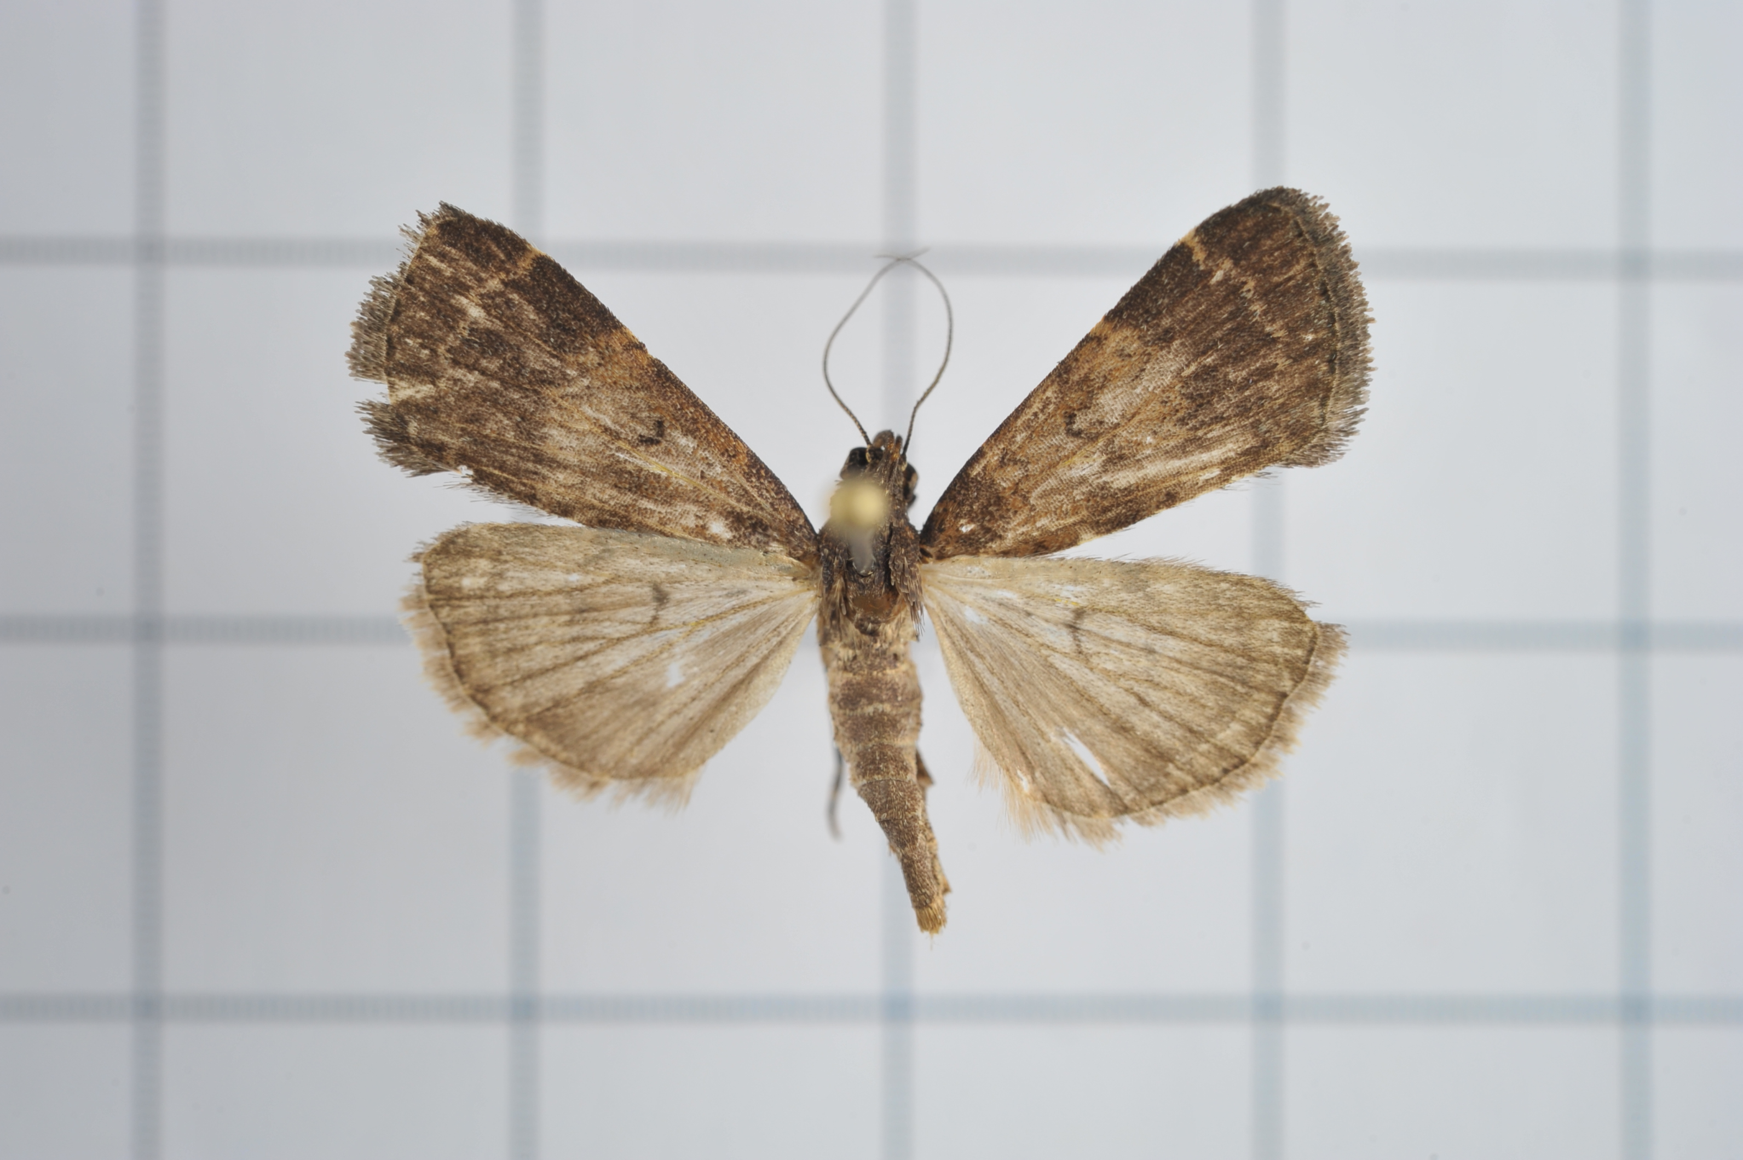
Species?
Hydrillodes lentalis
